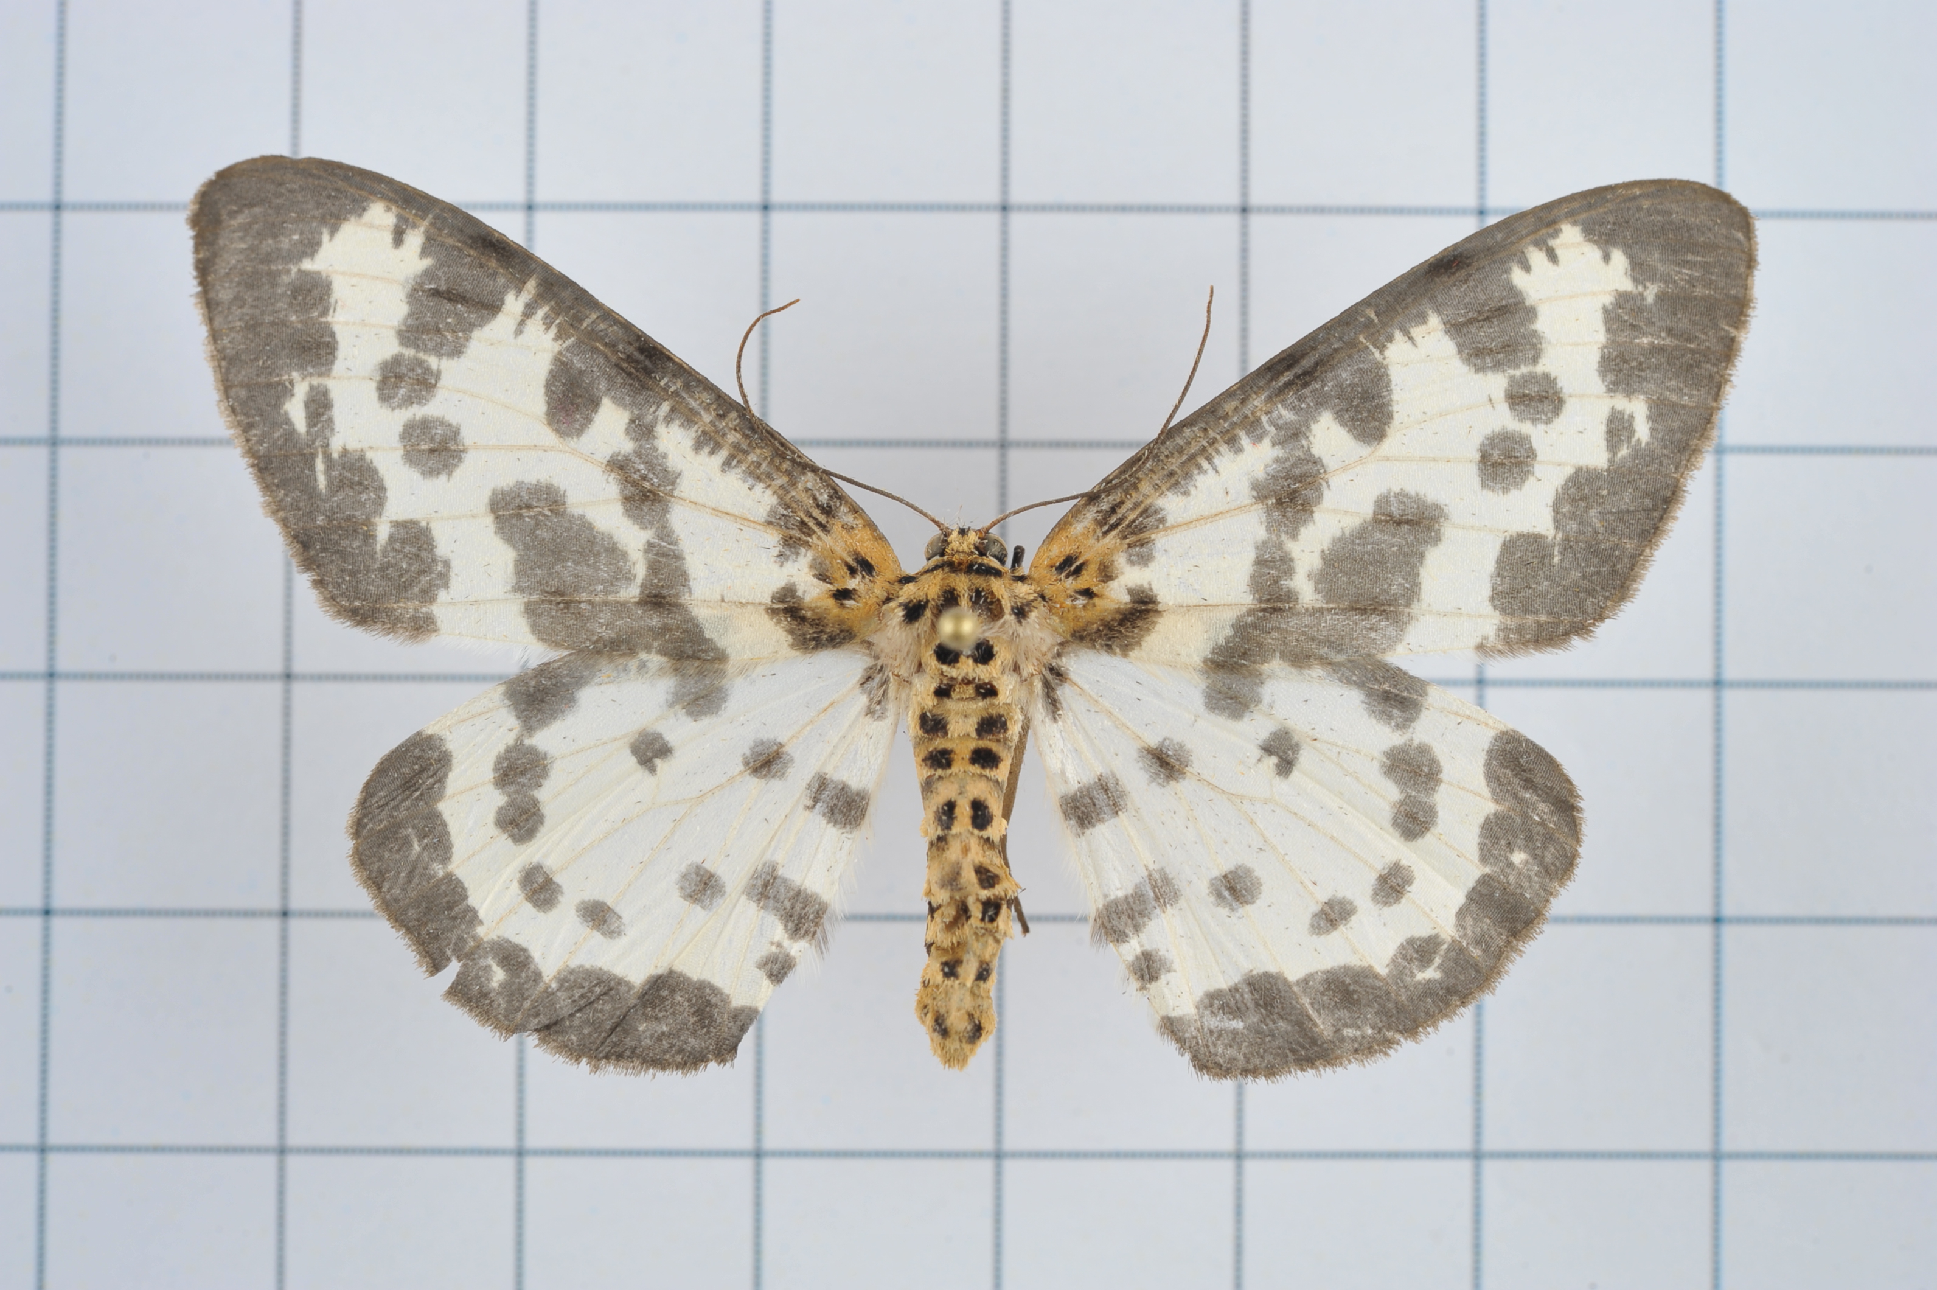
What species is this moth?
Percnia longitermen
